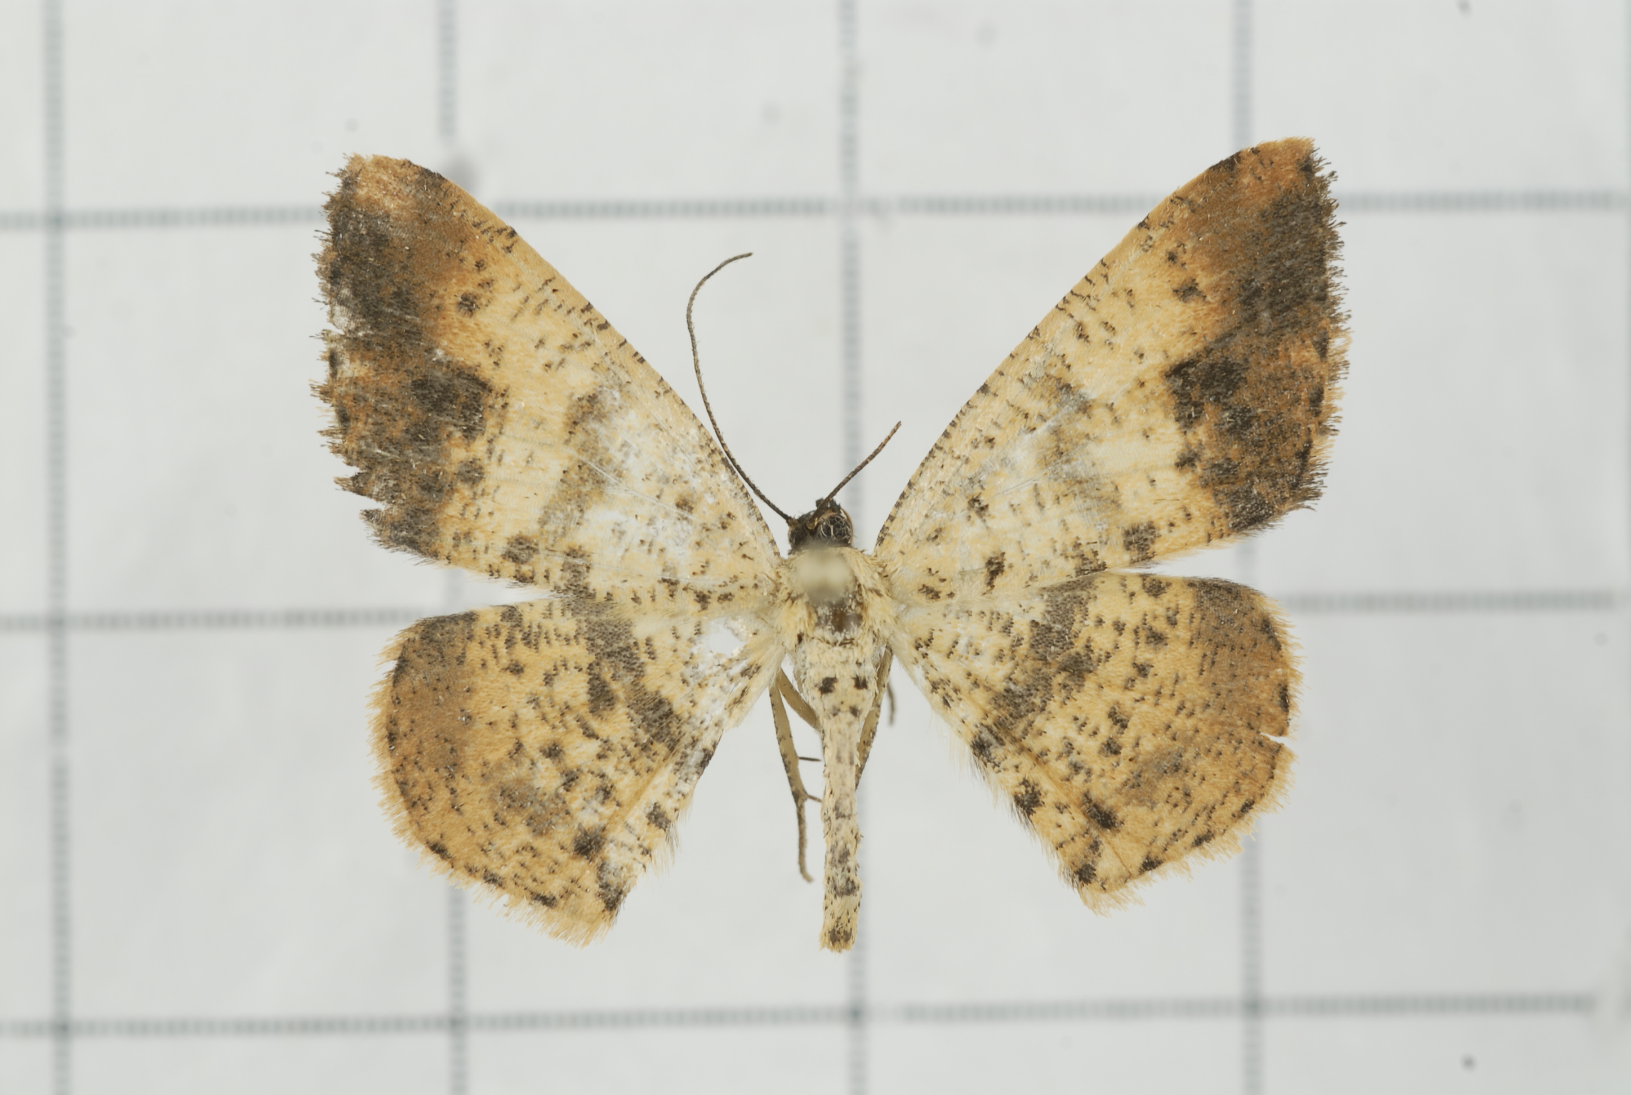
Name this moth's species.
Lophobates inchoata
